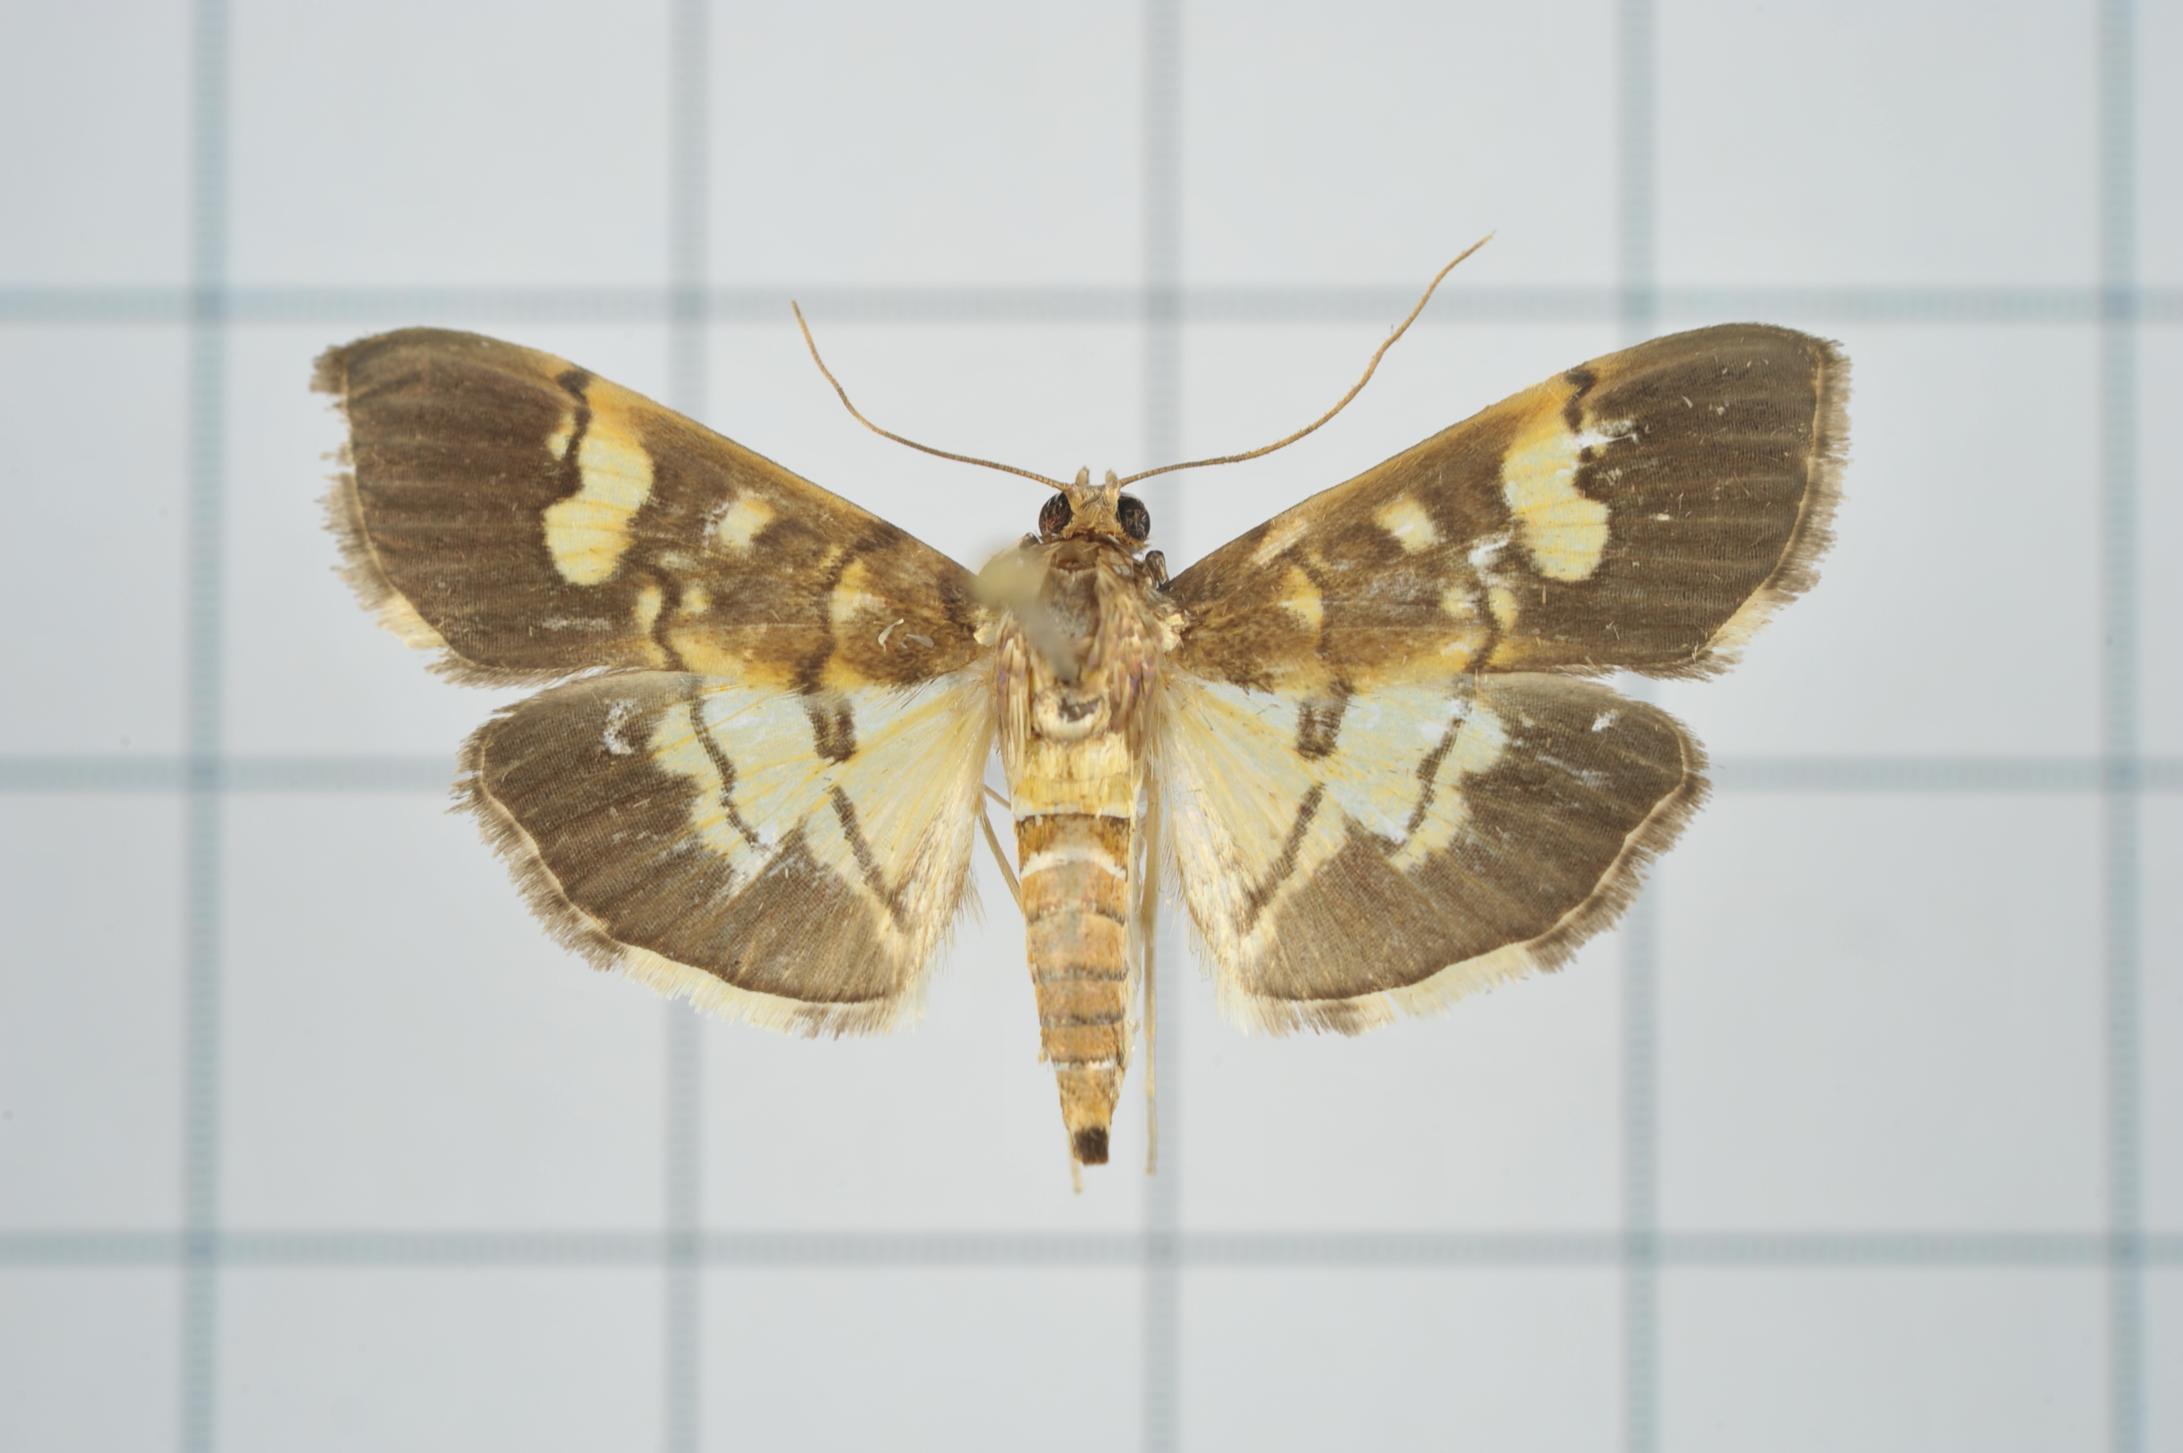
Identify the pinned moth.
Uresiphita quinquigera
